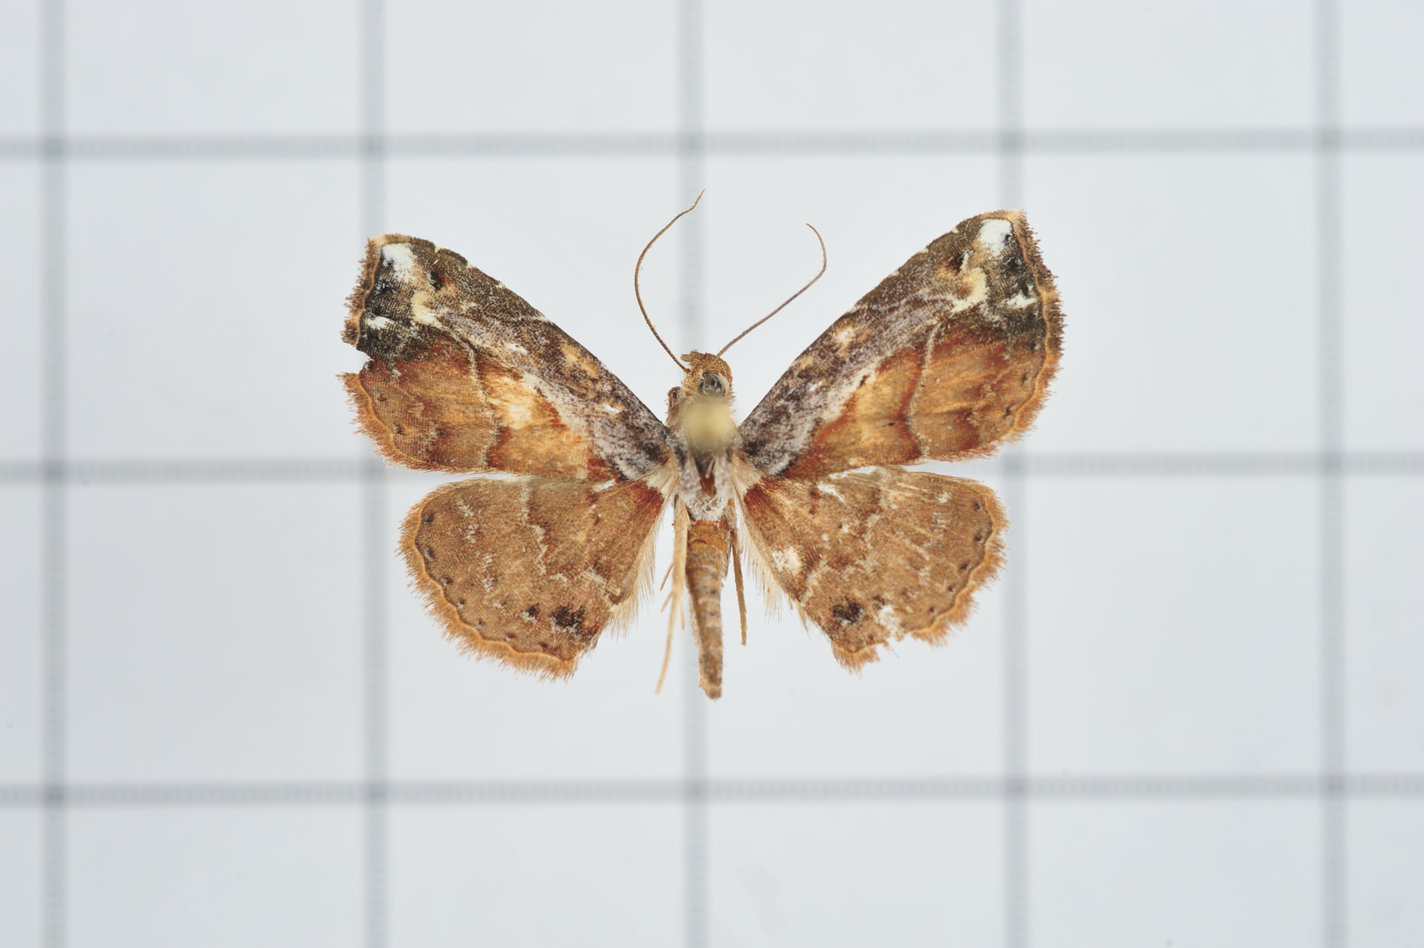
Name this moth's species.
Zurobata vacillans
